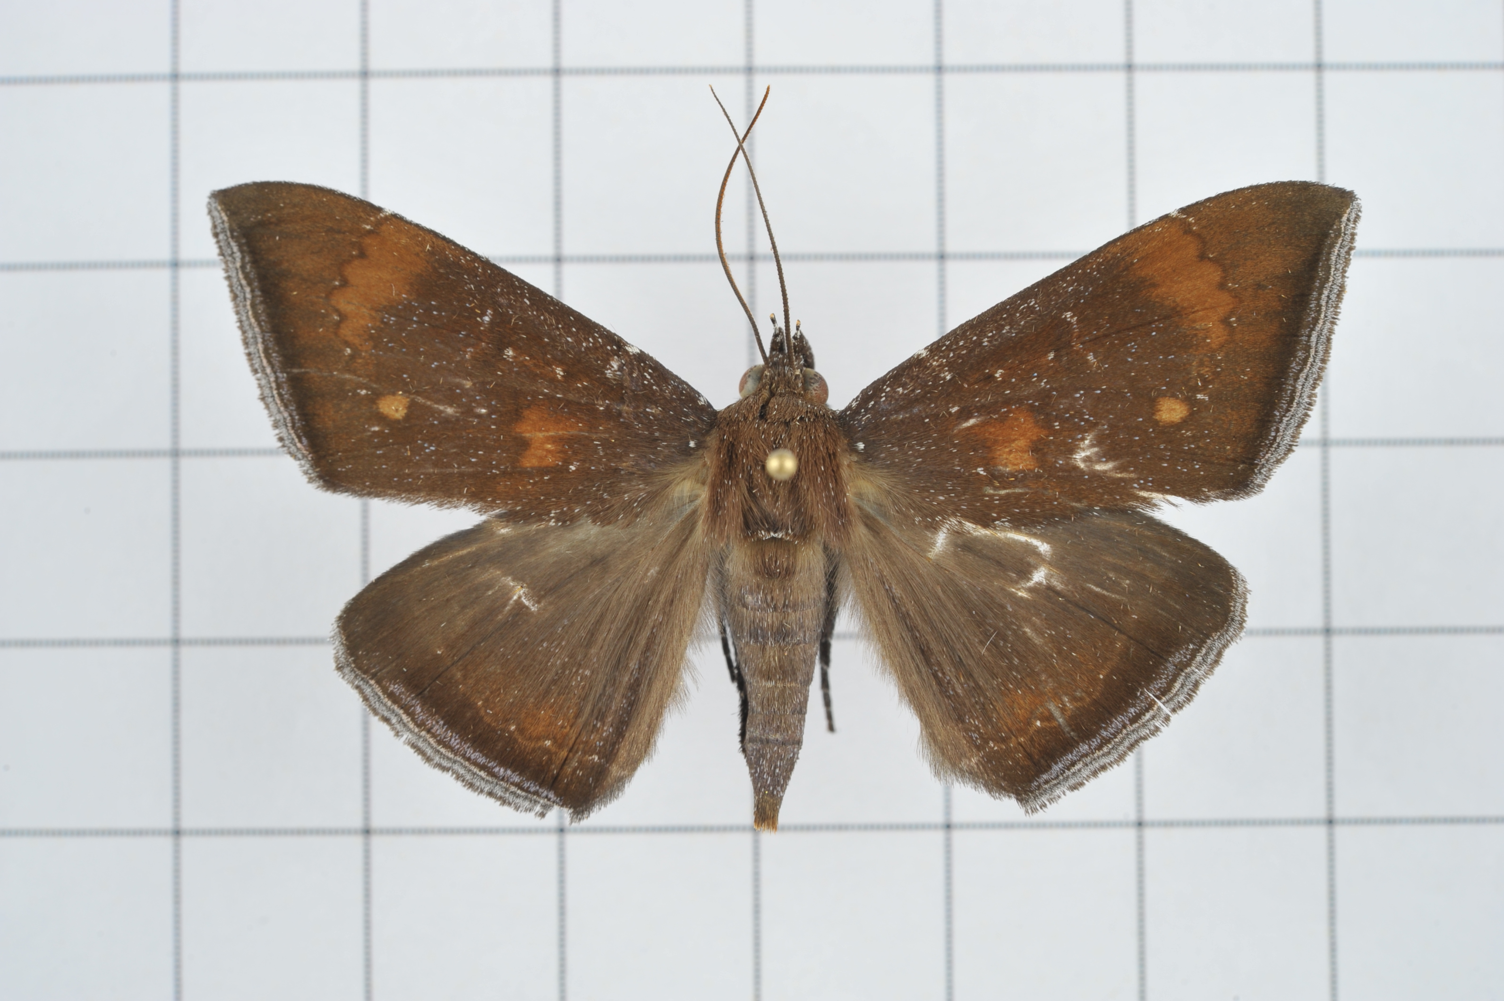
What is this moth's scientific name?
Platyja acerces
